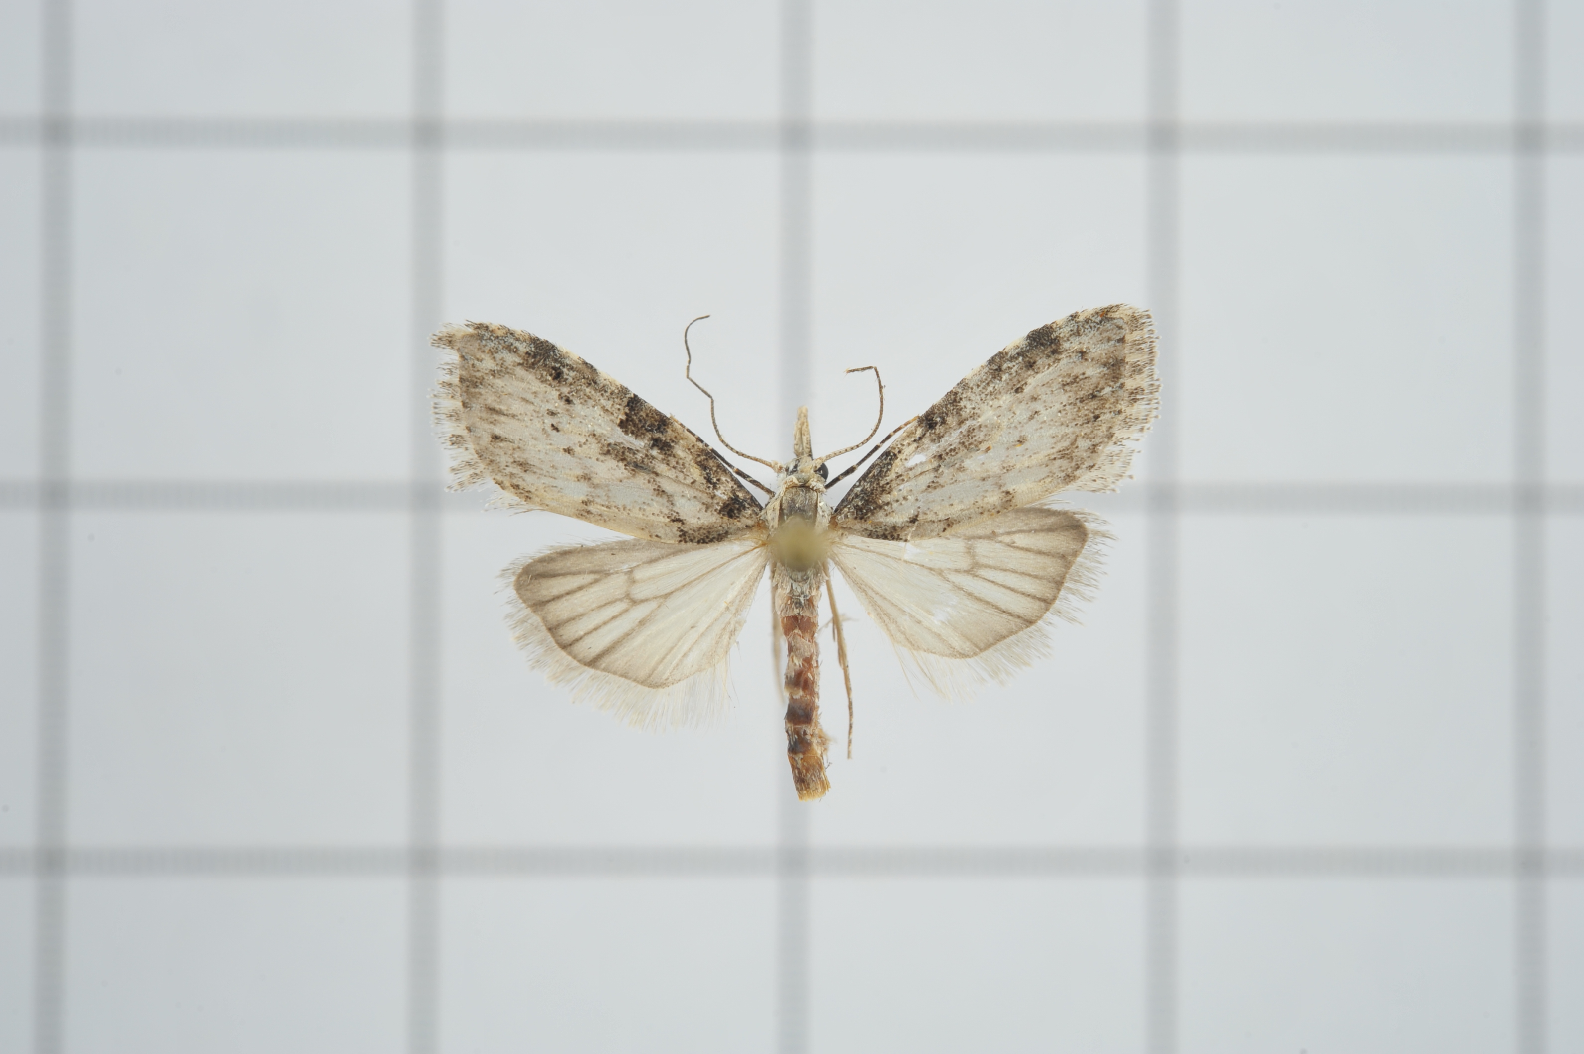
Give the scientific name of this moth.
Meganola argentalis taiwana
